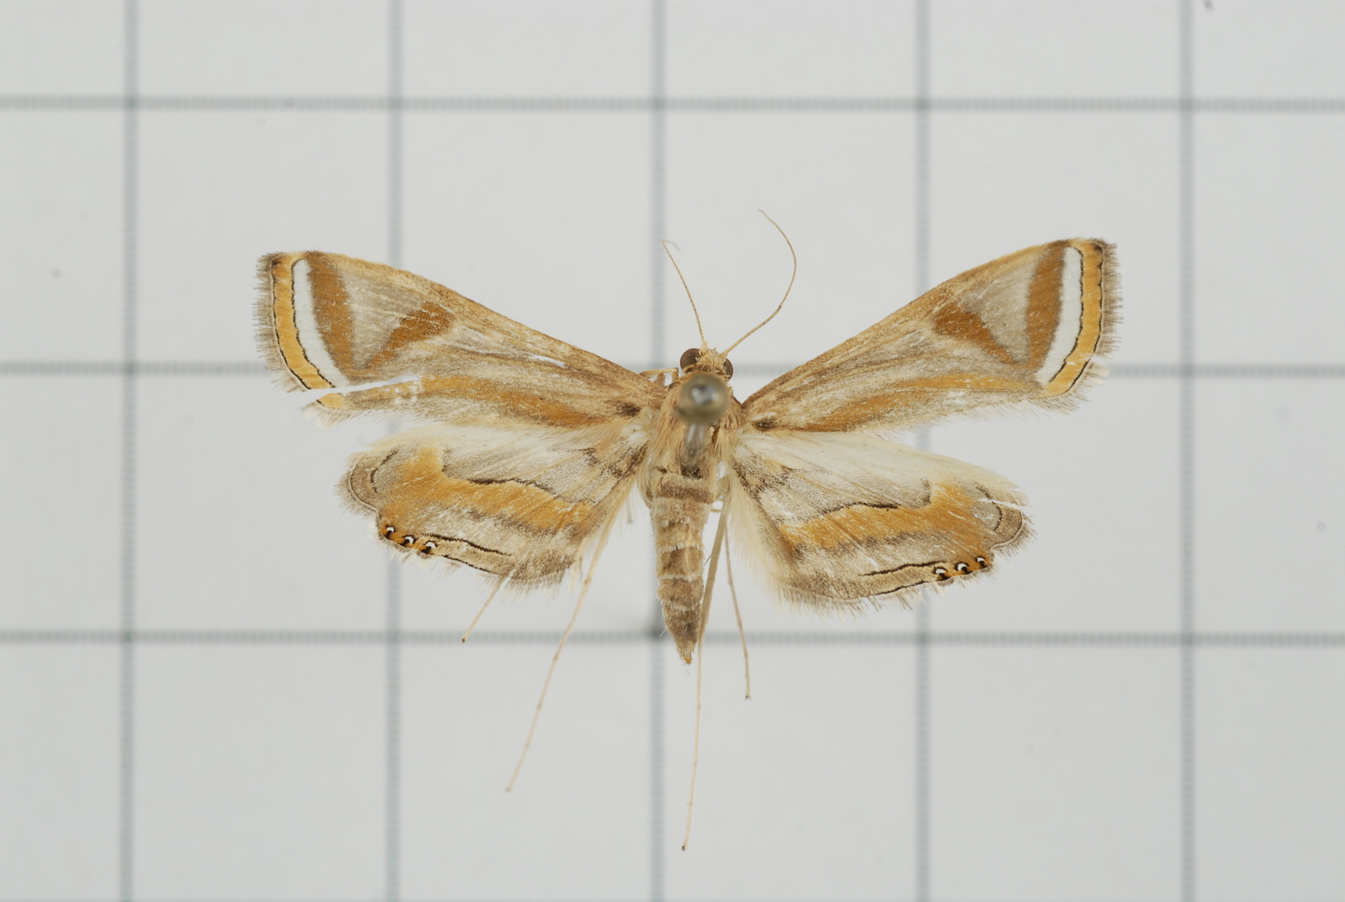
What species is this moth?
Eoophyla gibbosalis
